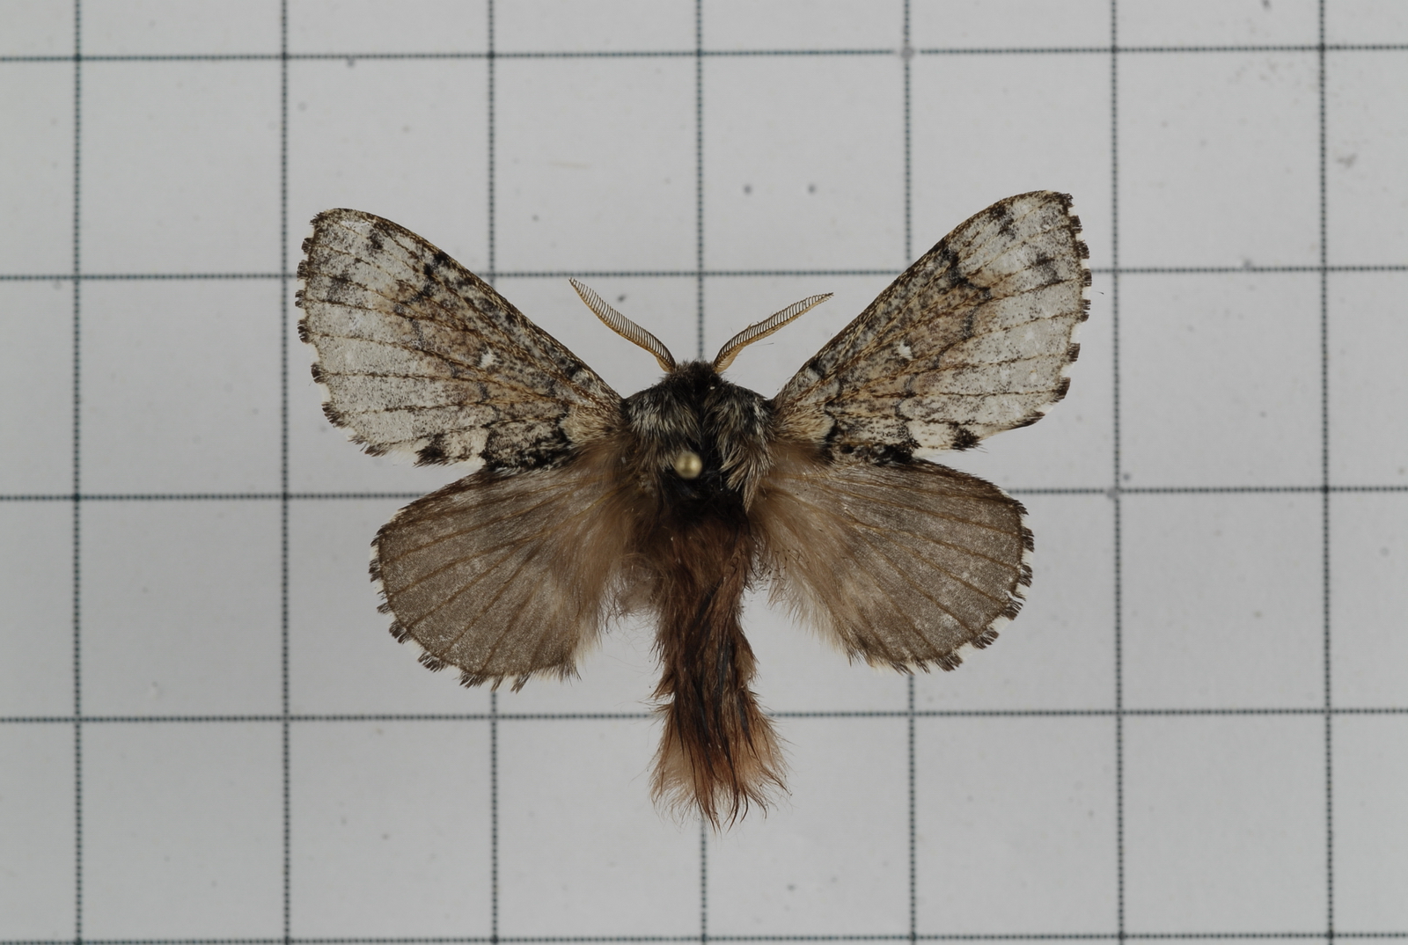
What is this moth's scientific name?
Cosmotriche discitincta discitincta
